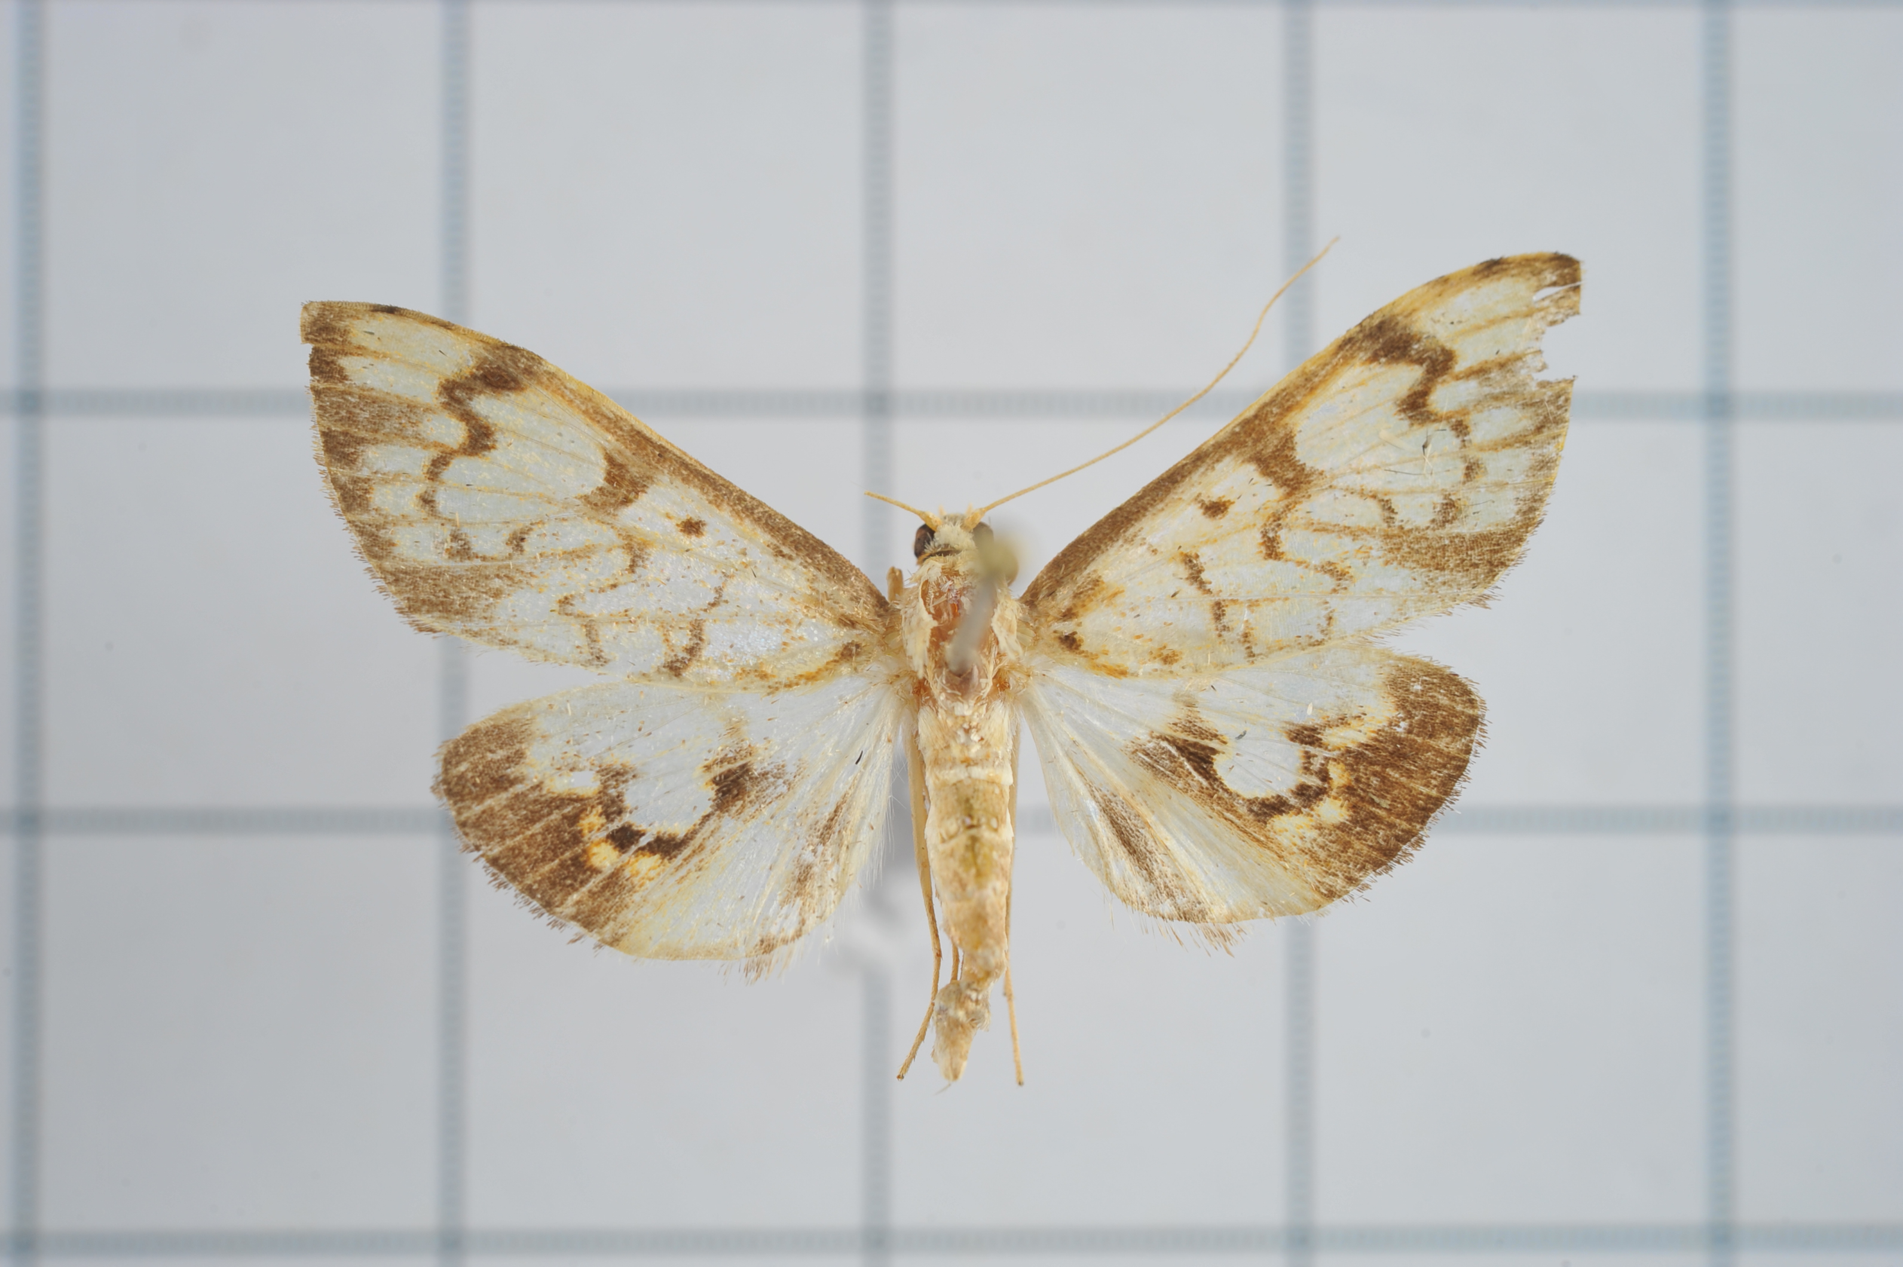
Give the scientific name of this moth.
Neoanalthes nebulalis
